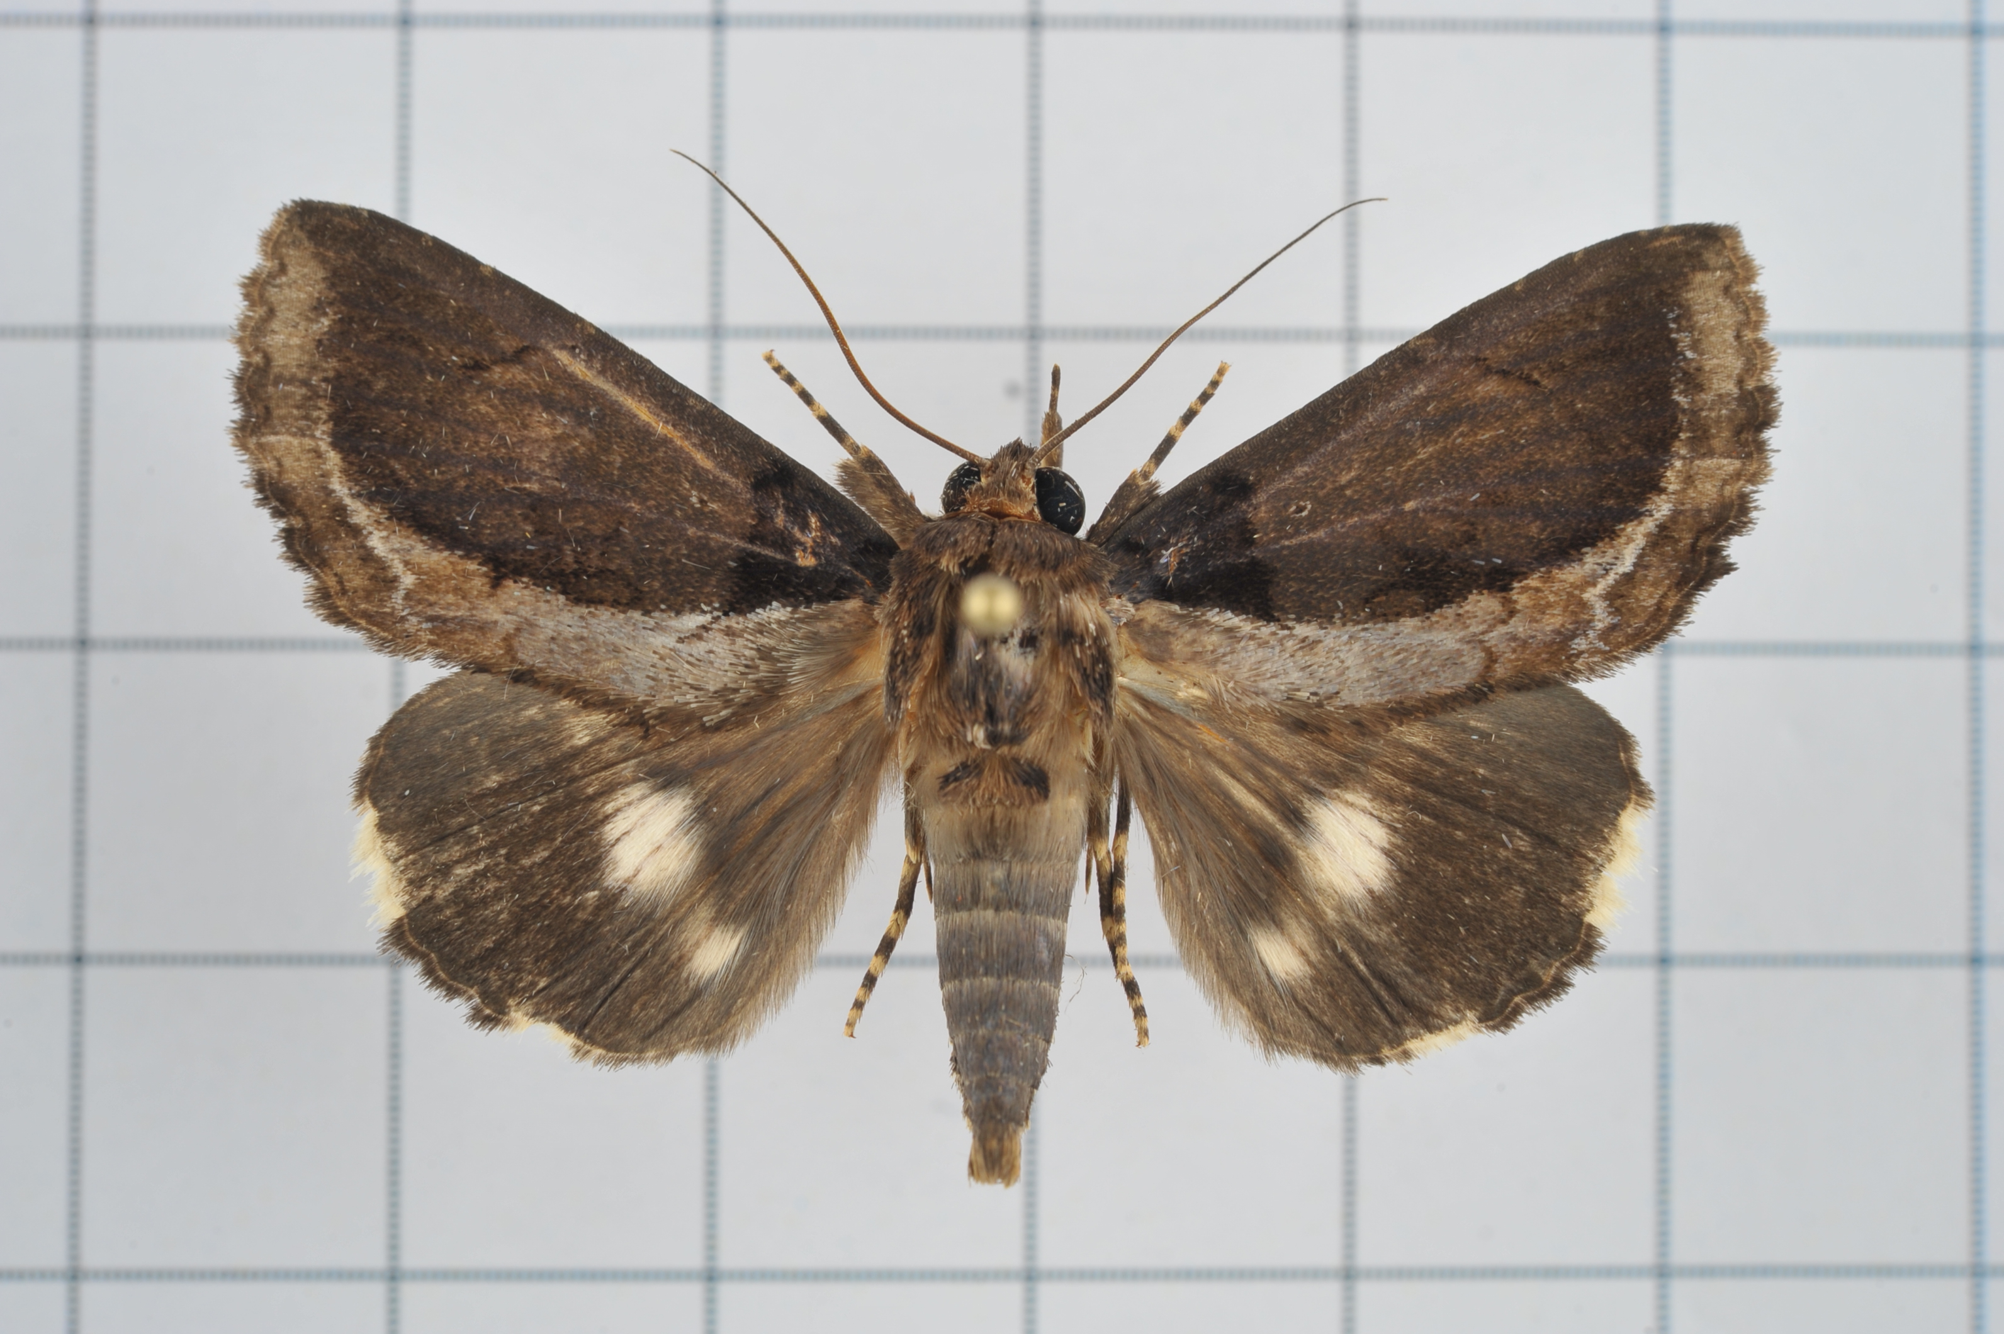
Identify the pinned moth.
Ercheia cyllaria
